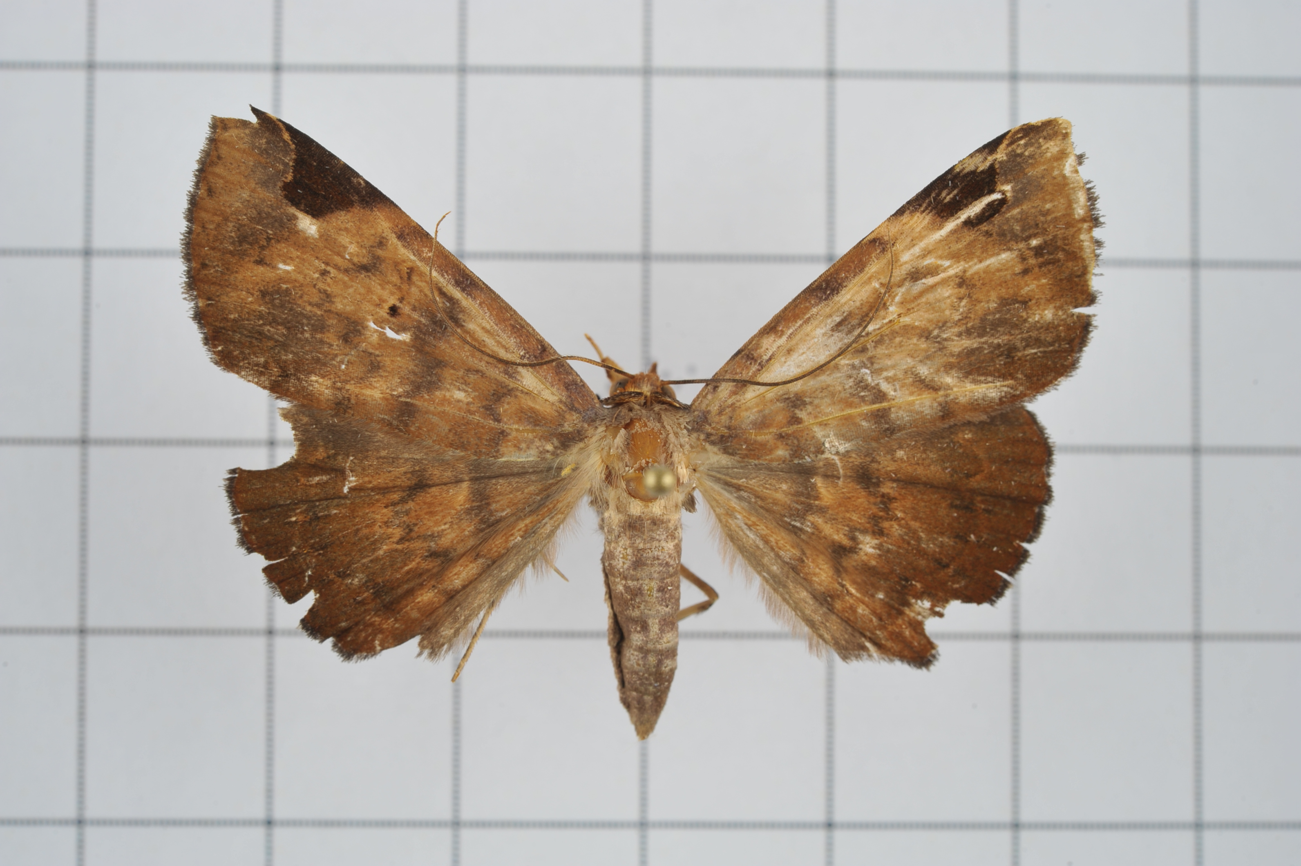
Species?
Mecodina praecipua
